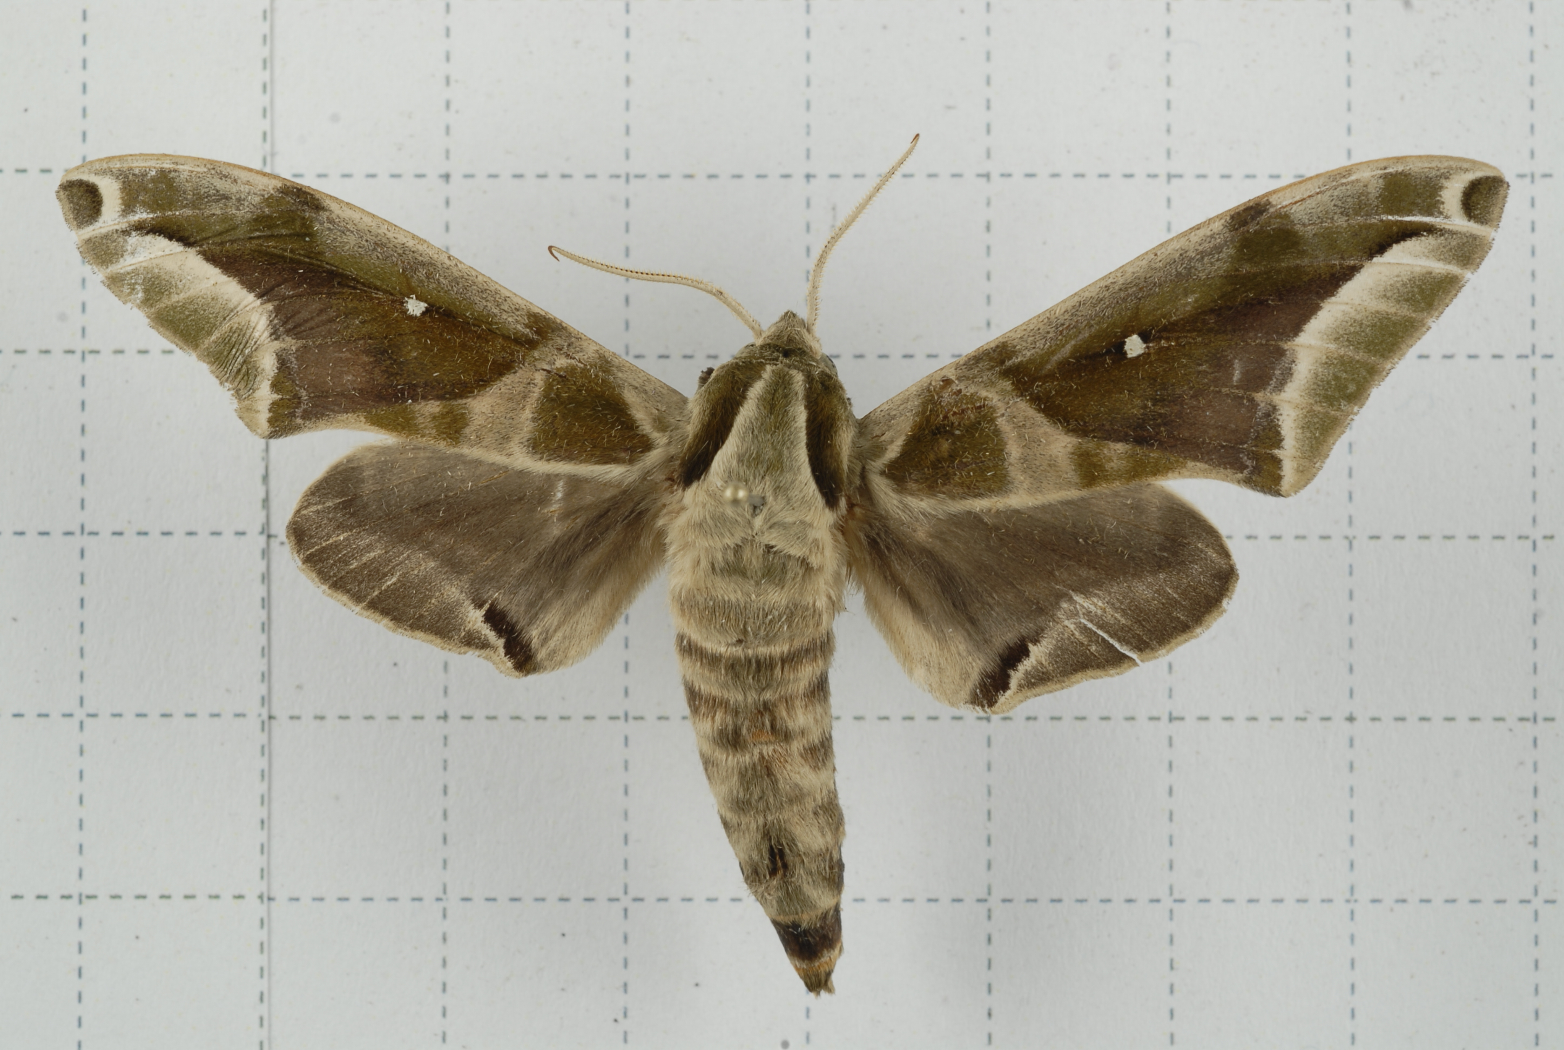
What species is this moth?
Parum colligata
